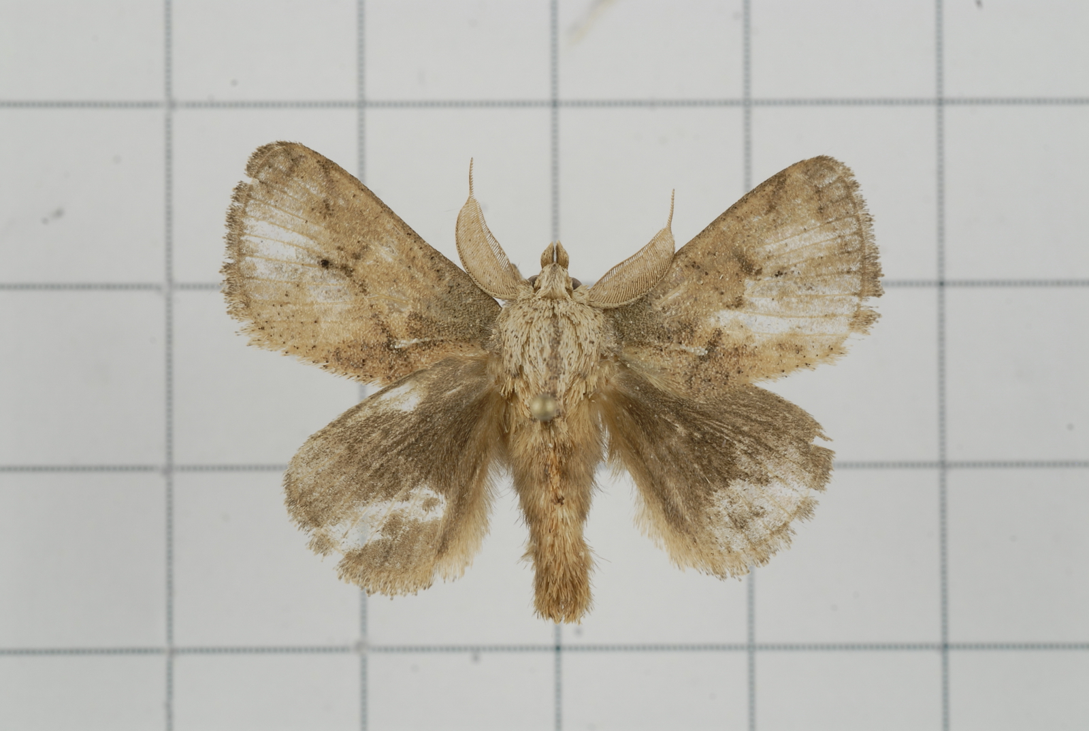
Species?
Susica sinensis
